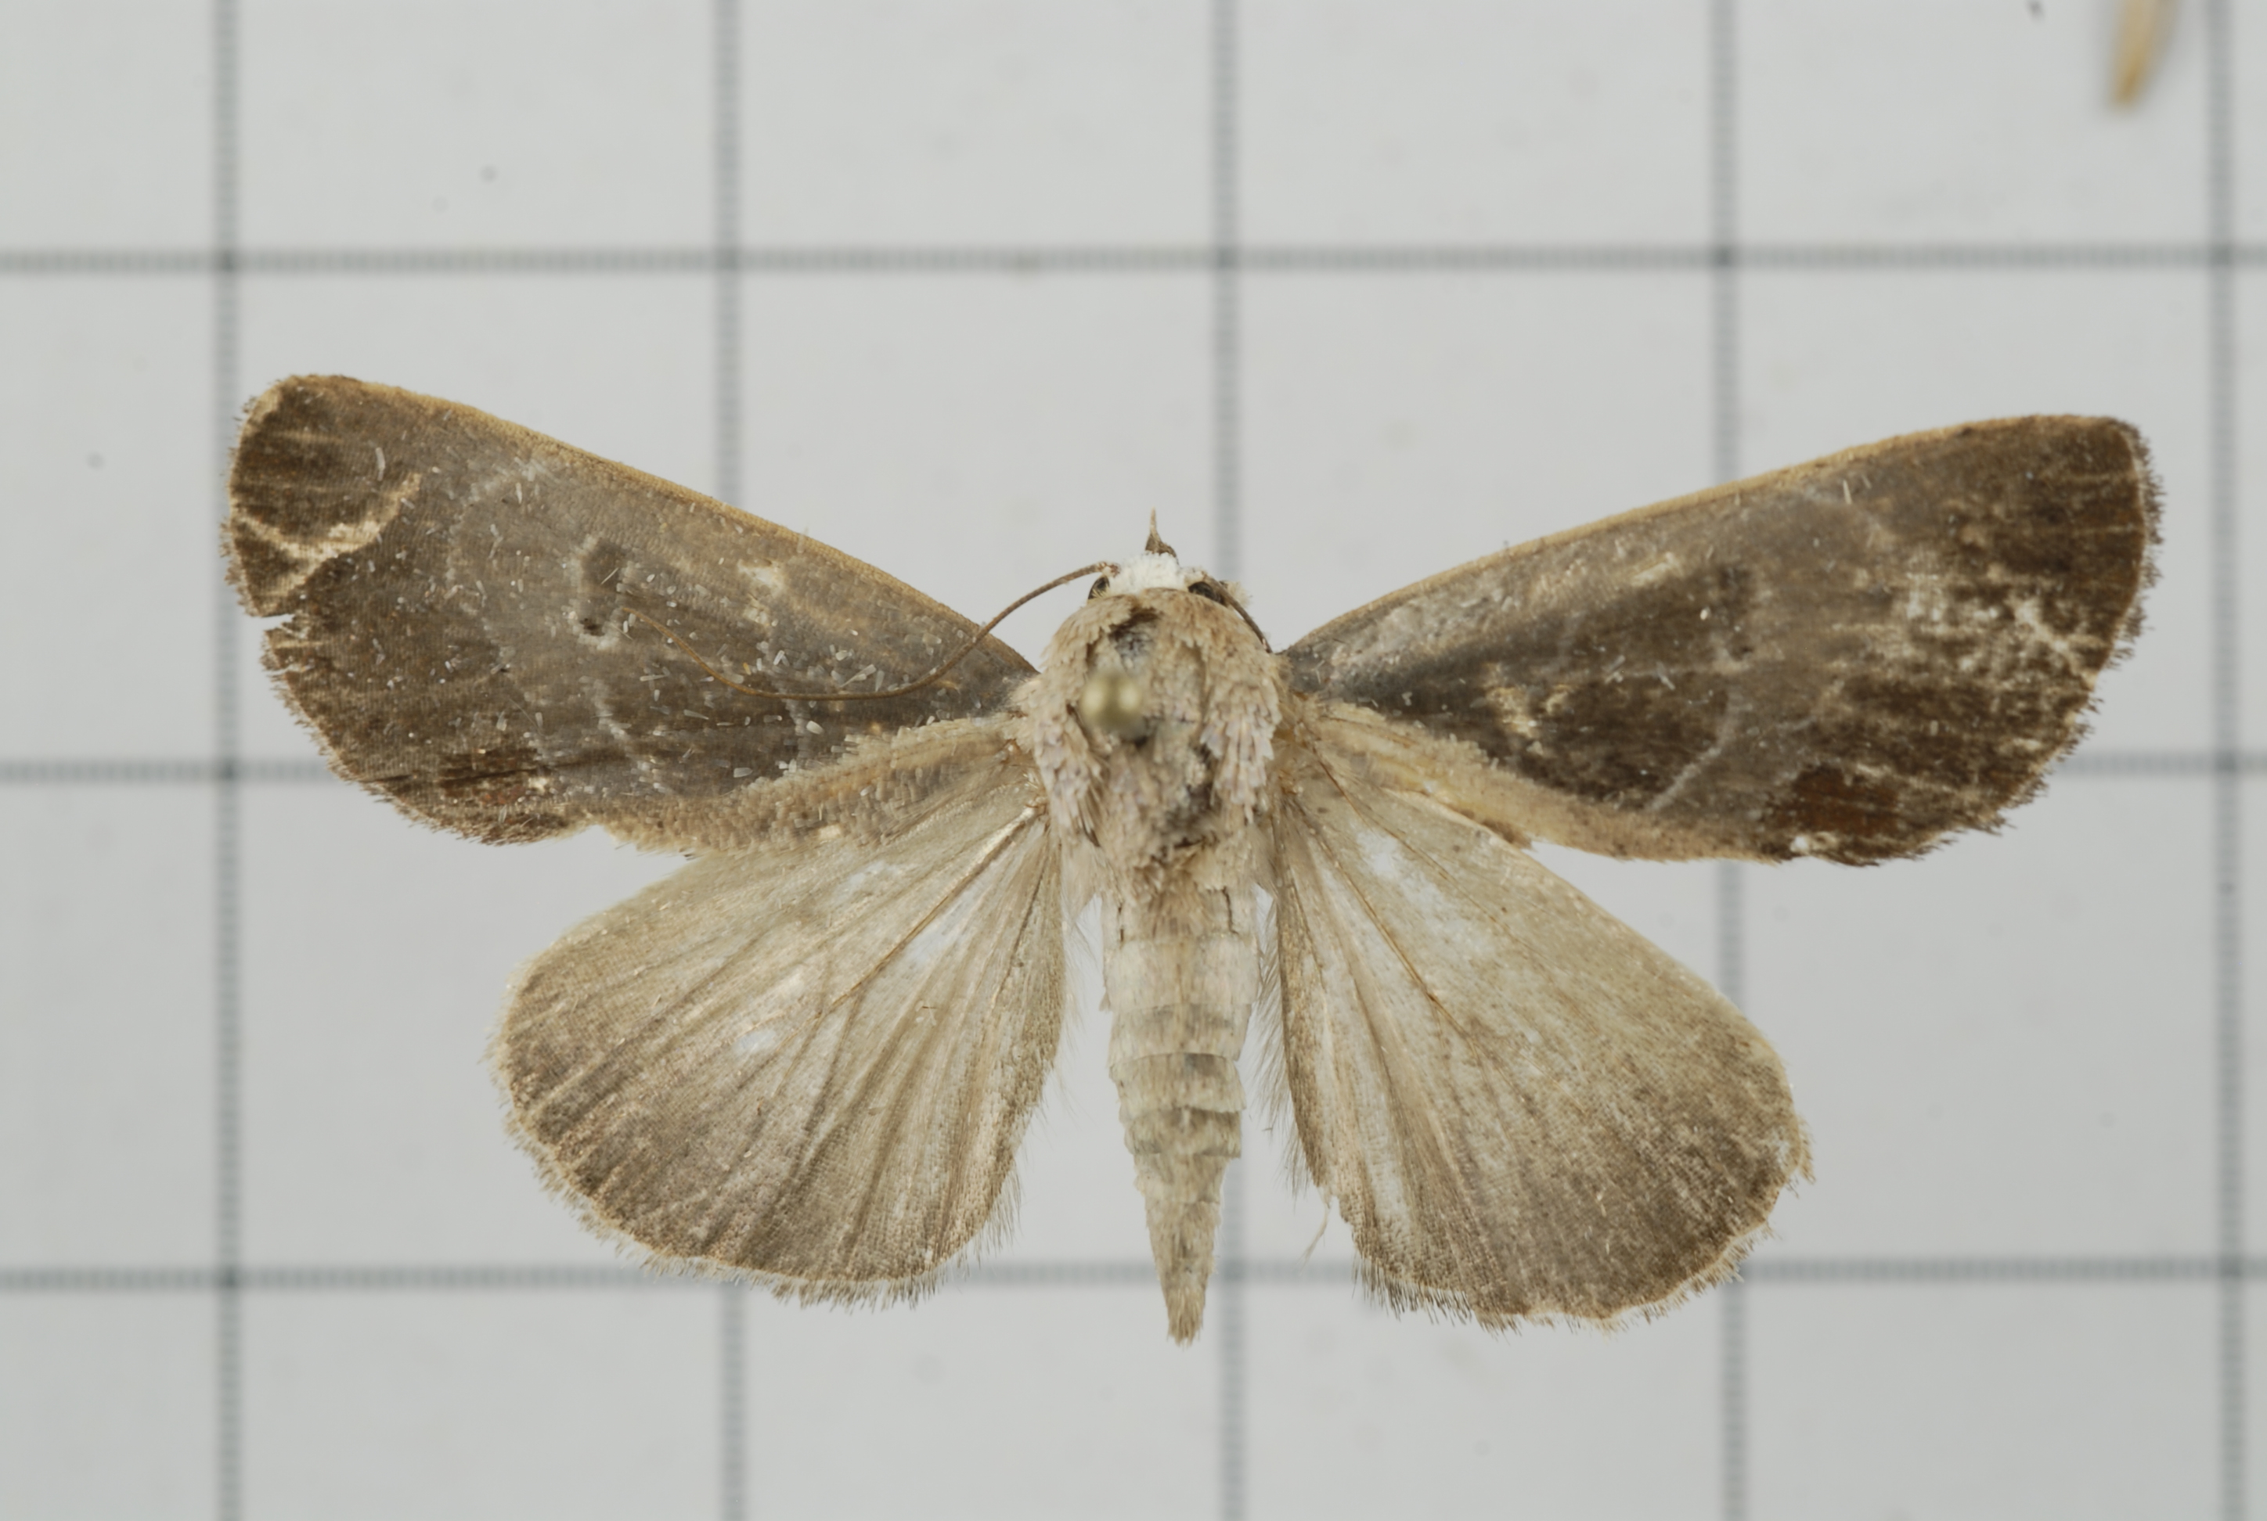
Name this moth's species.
Westermannia elliptica elliptica
